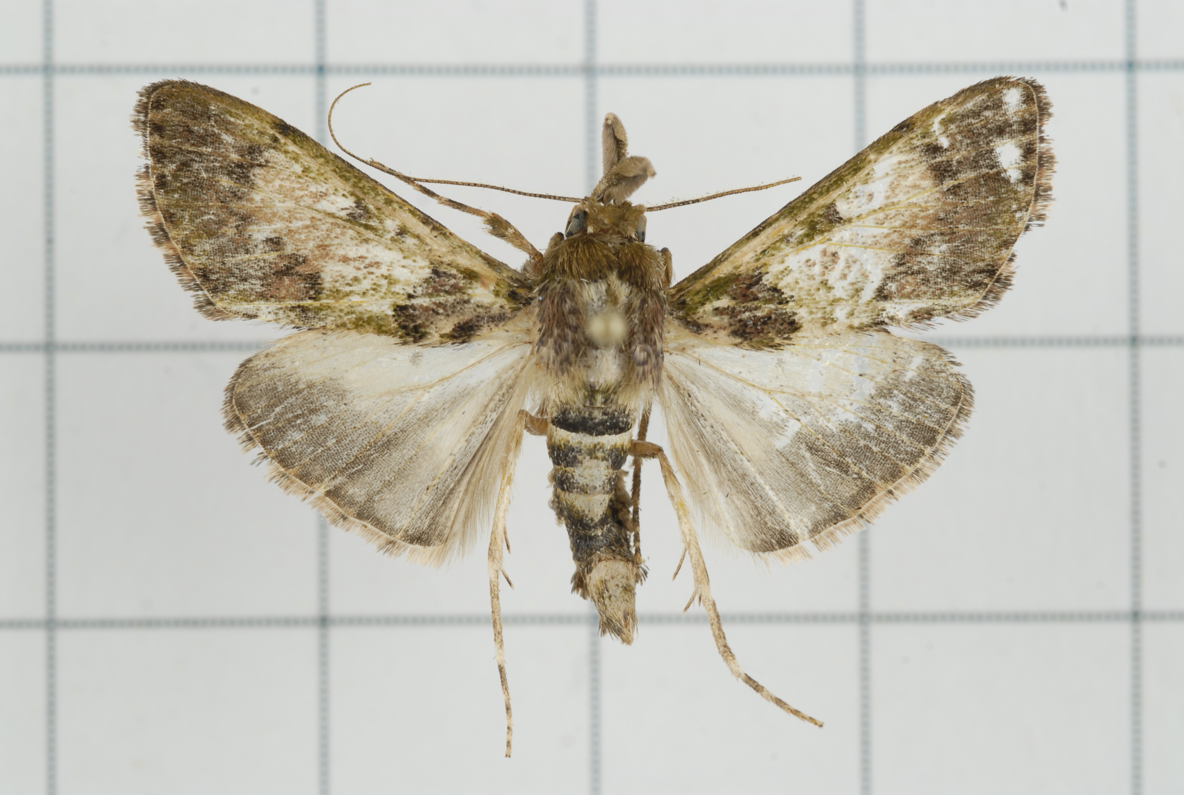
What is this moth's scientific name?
Teliphasa nubilosa
